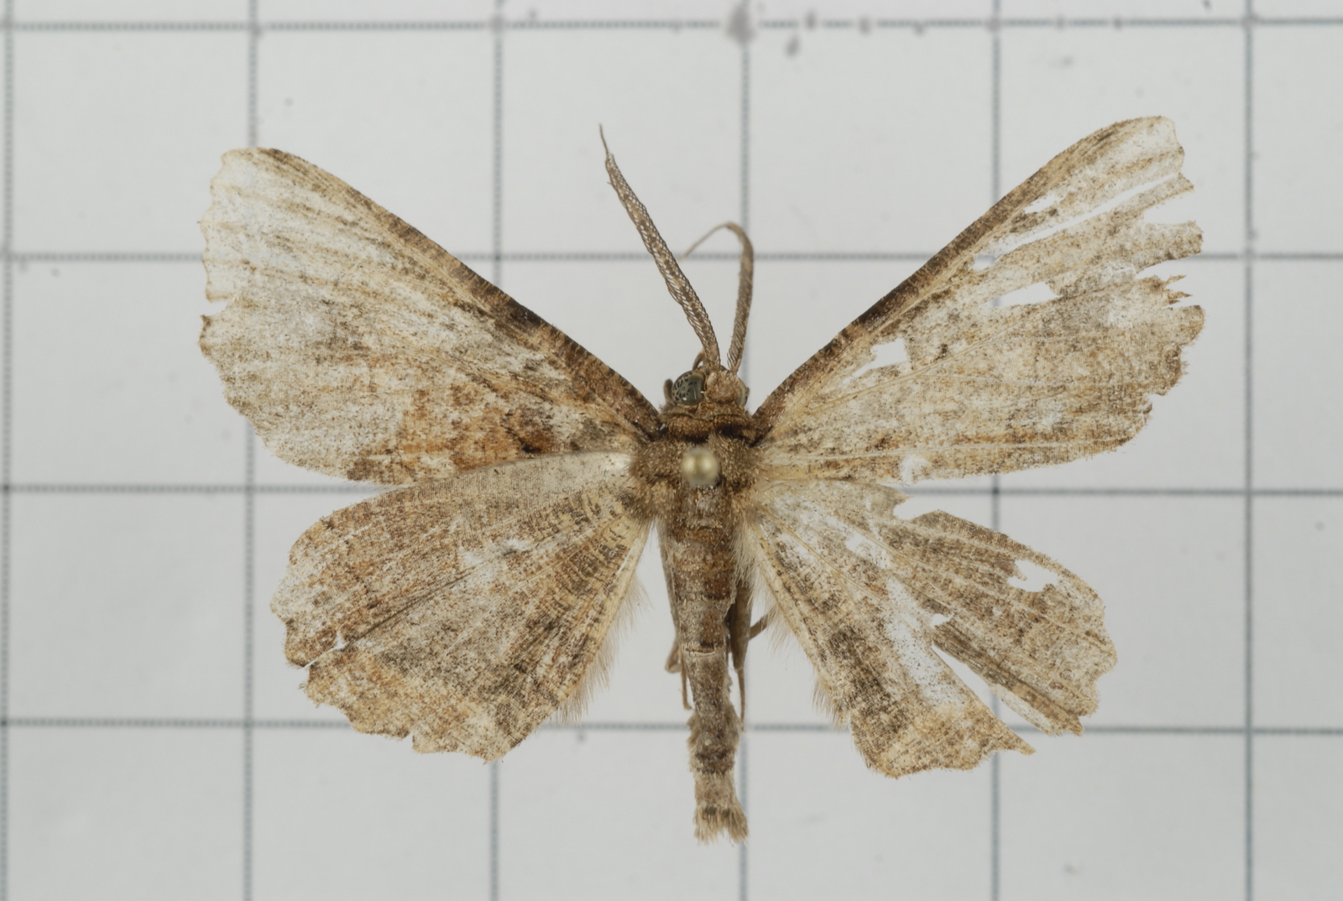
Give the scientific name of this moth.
Menophra mitsundoi
